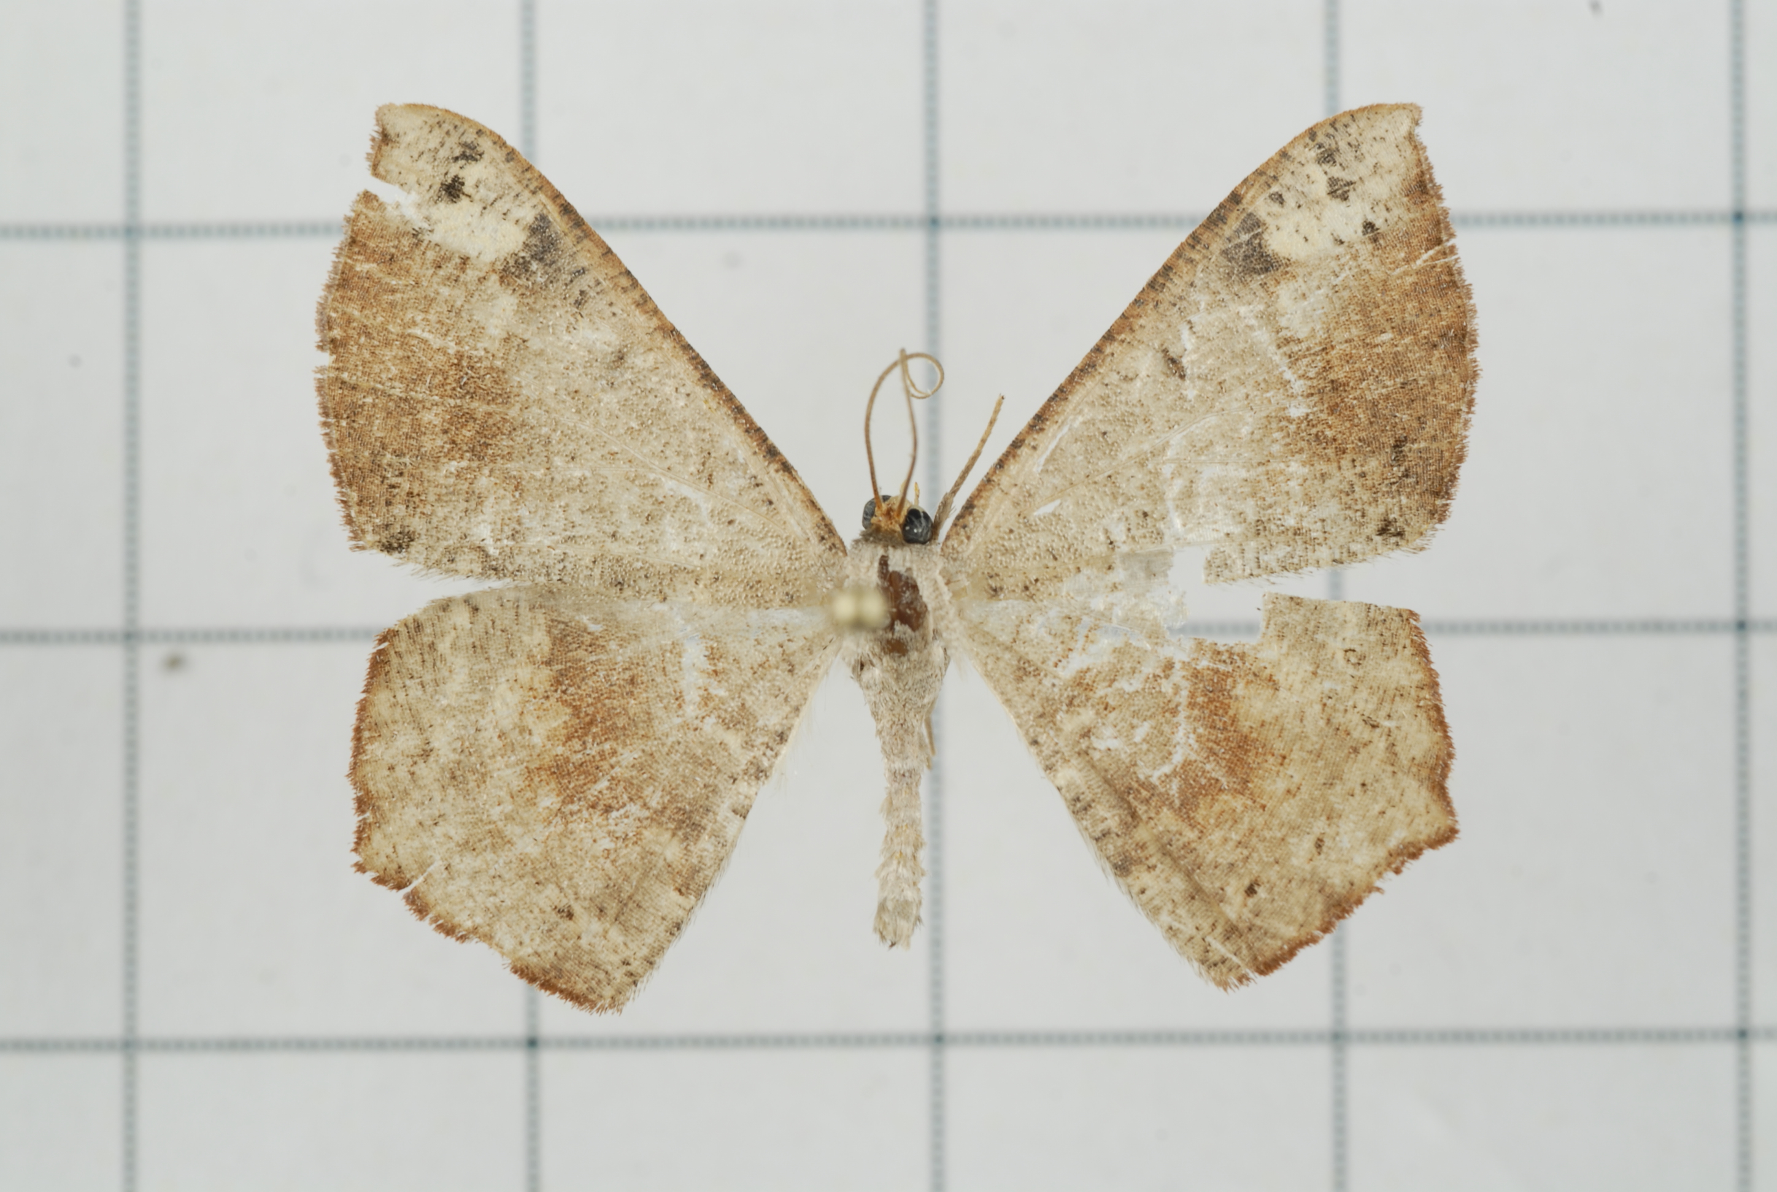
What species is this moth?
Peratostega deletaria deletaria
